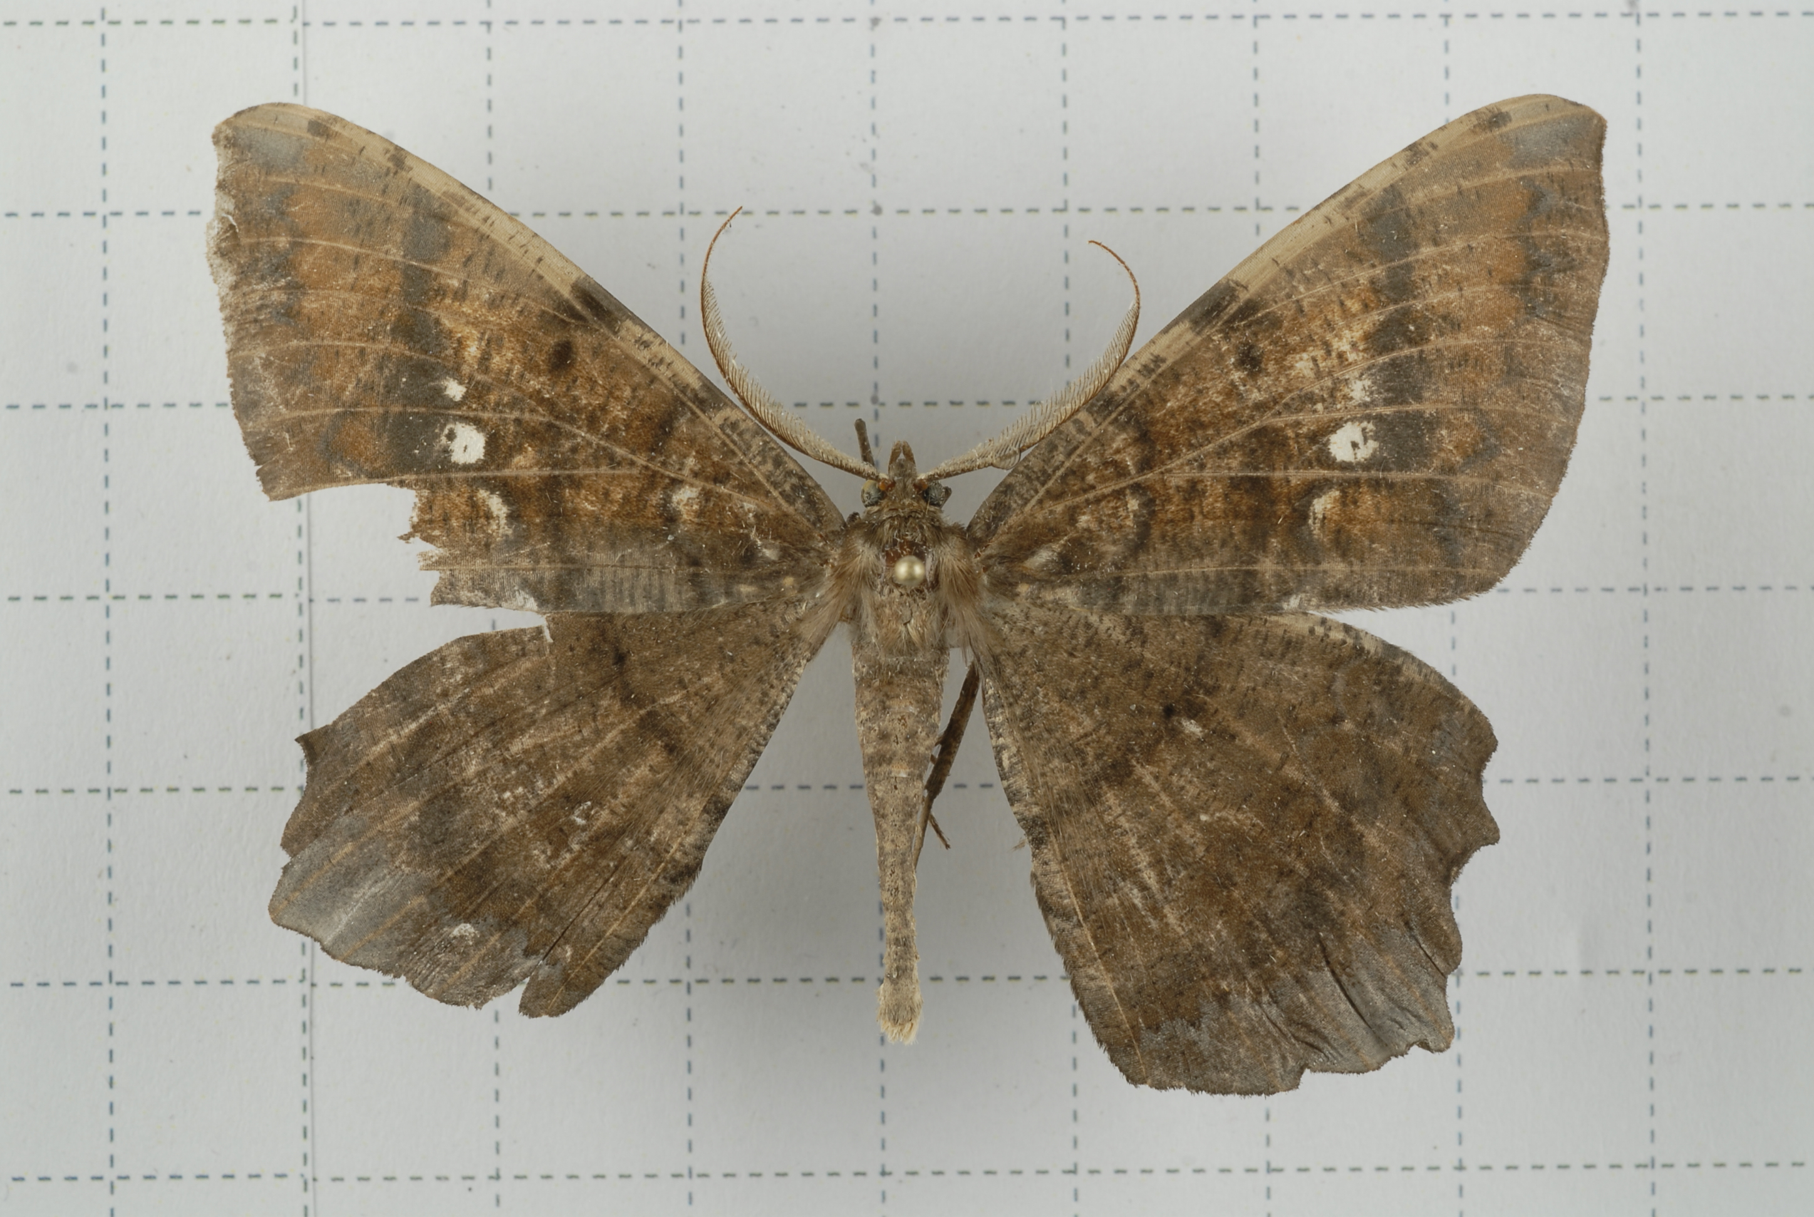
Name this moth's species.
Amblychia angeronaria
